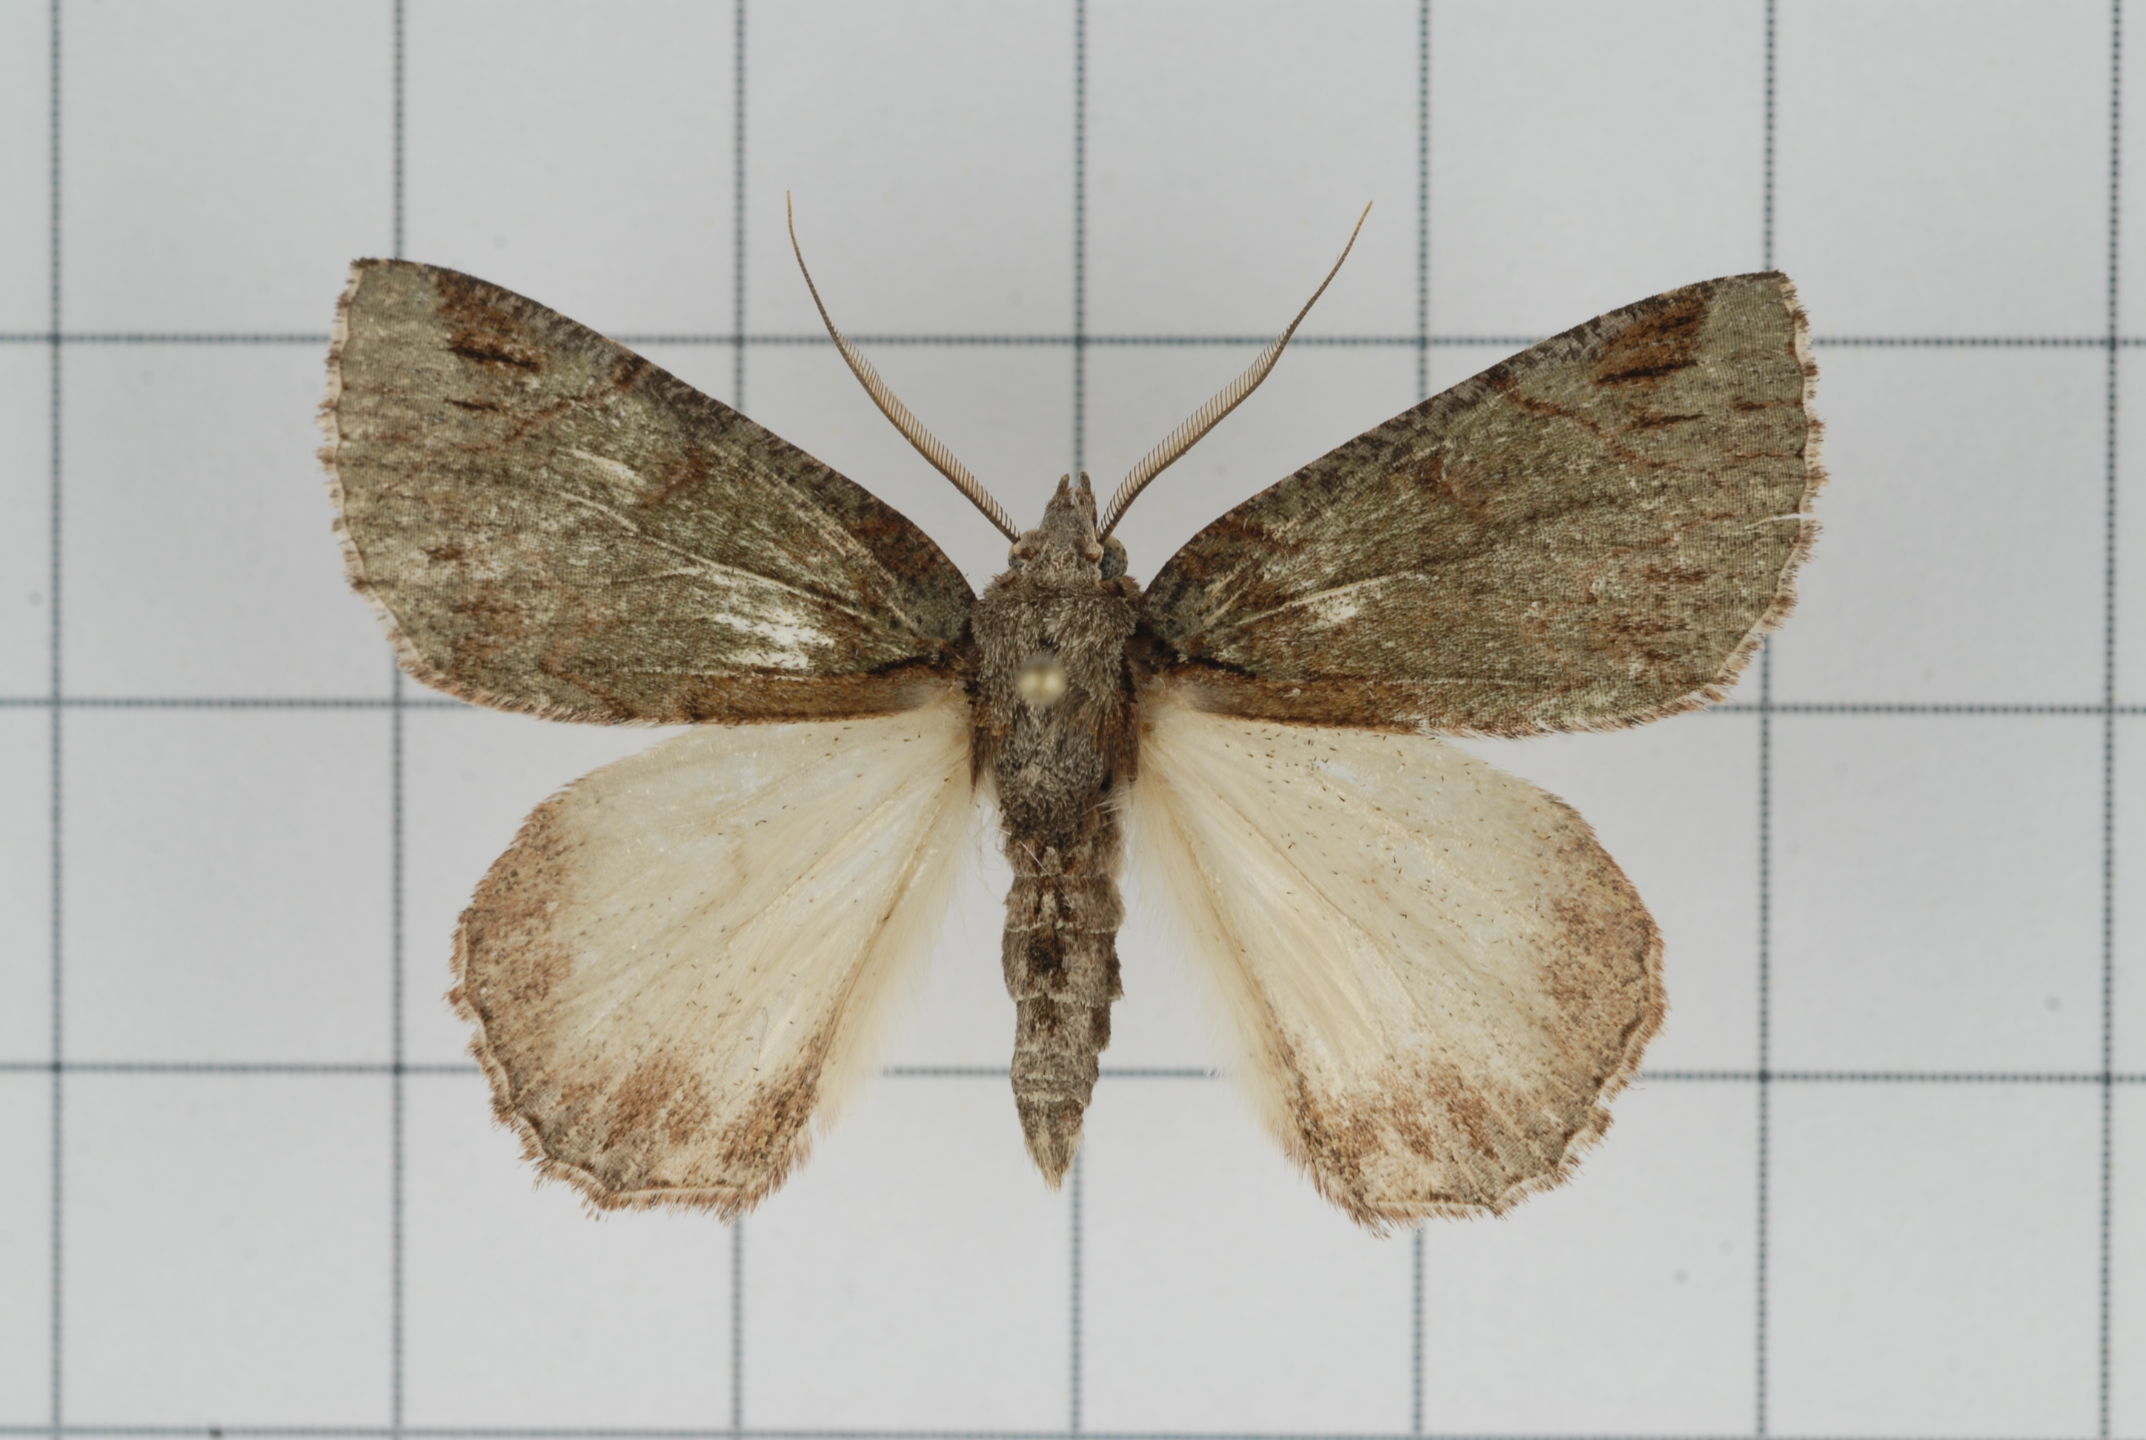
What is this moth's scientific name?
Dindica purpurata
